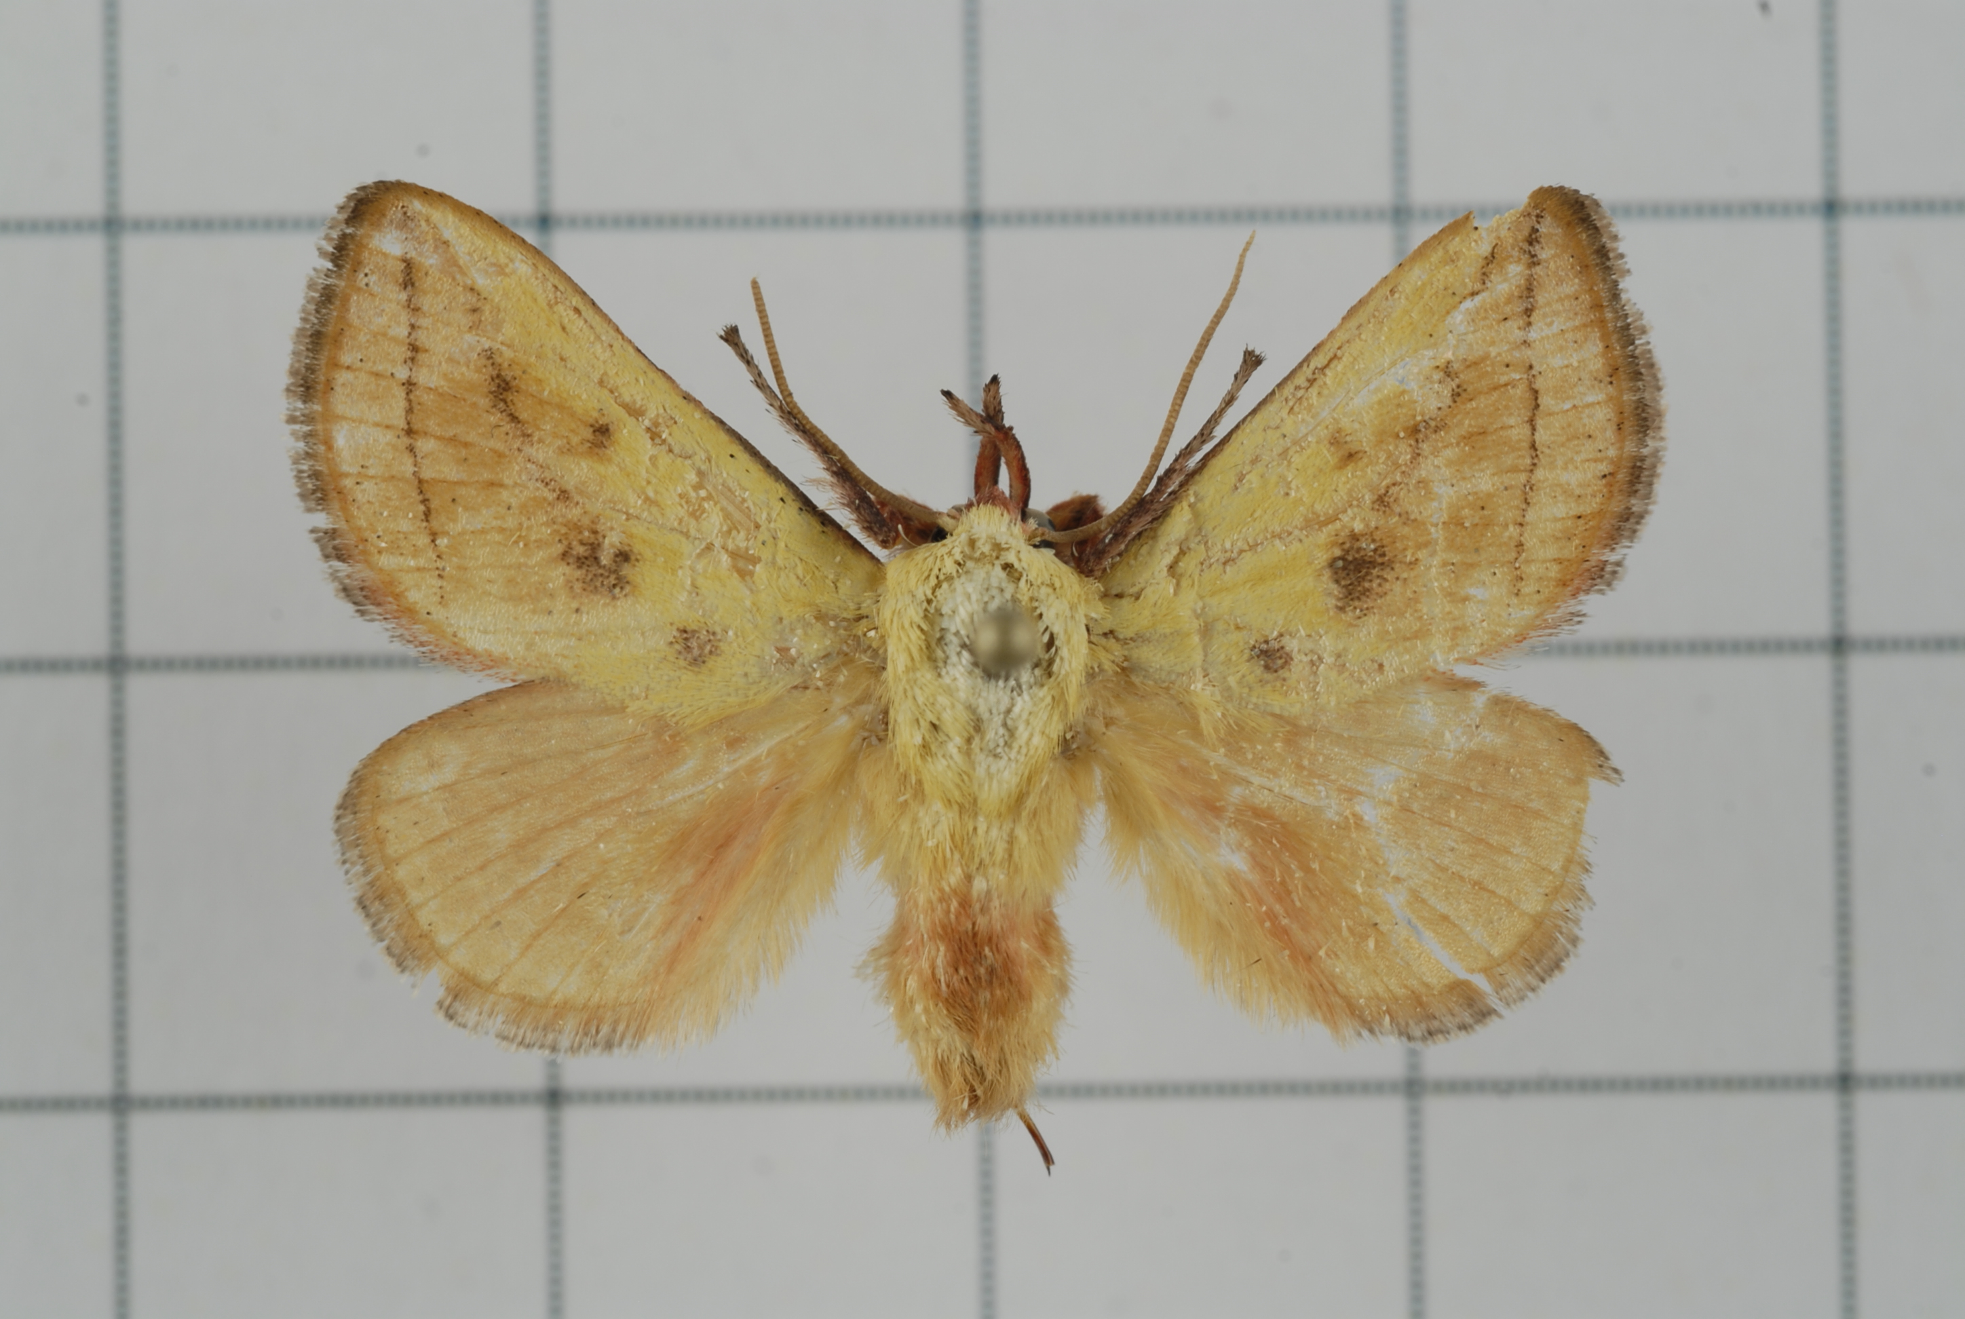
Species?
Monema rubriceps
